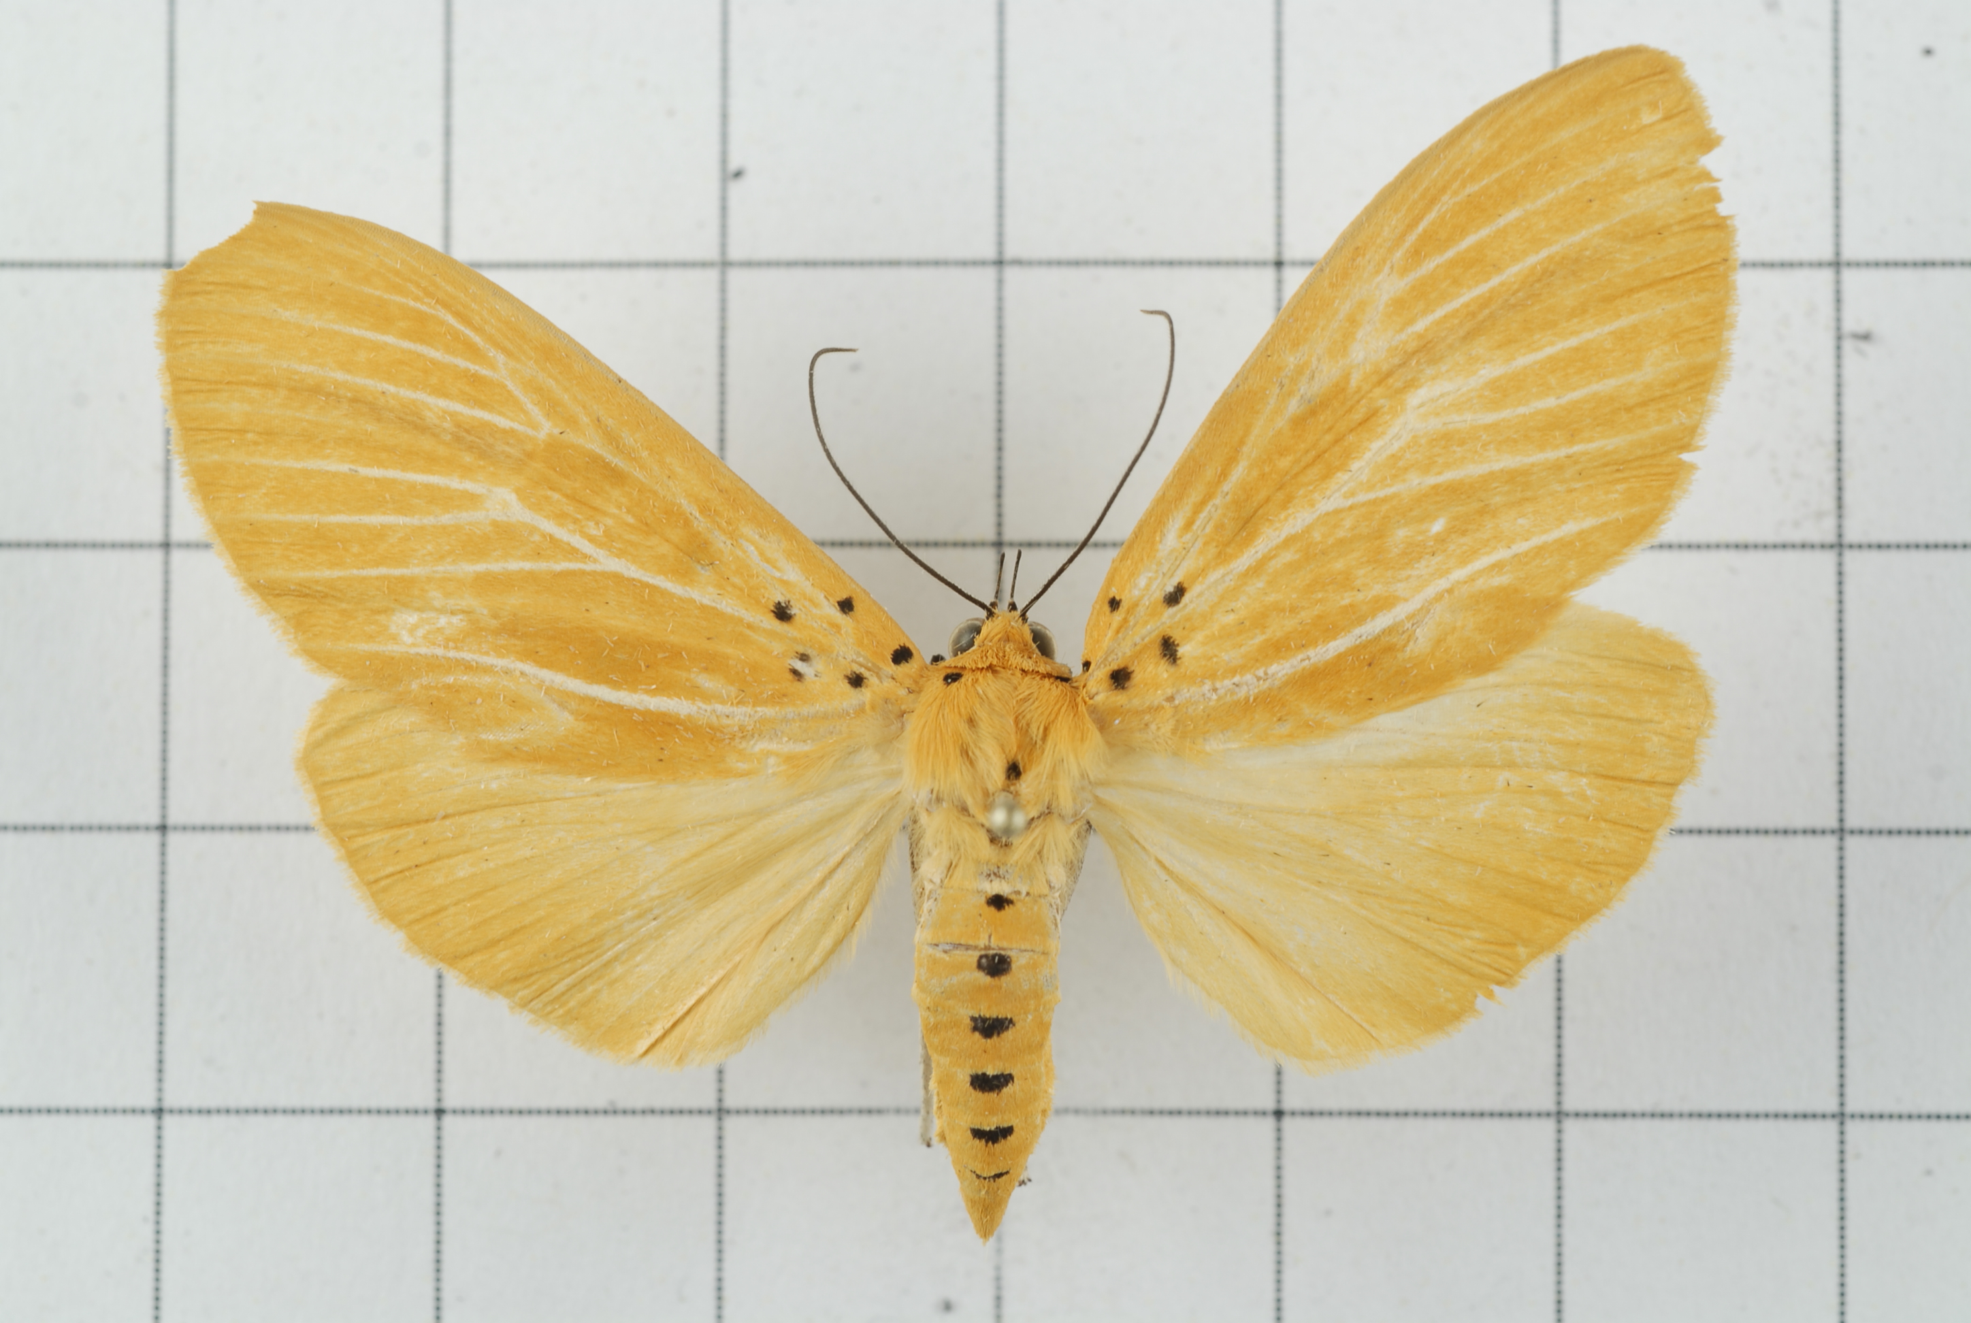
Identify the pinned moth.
Asota egens confinis
